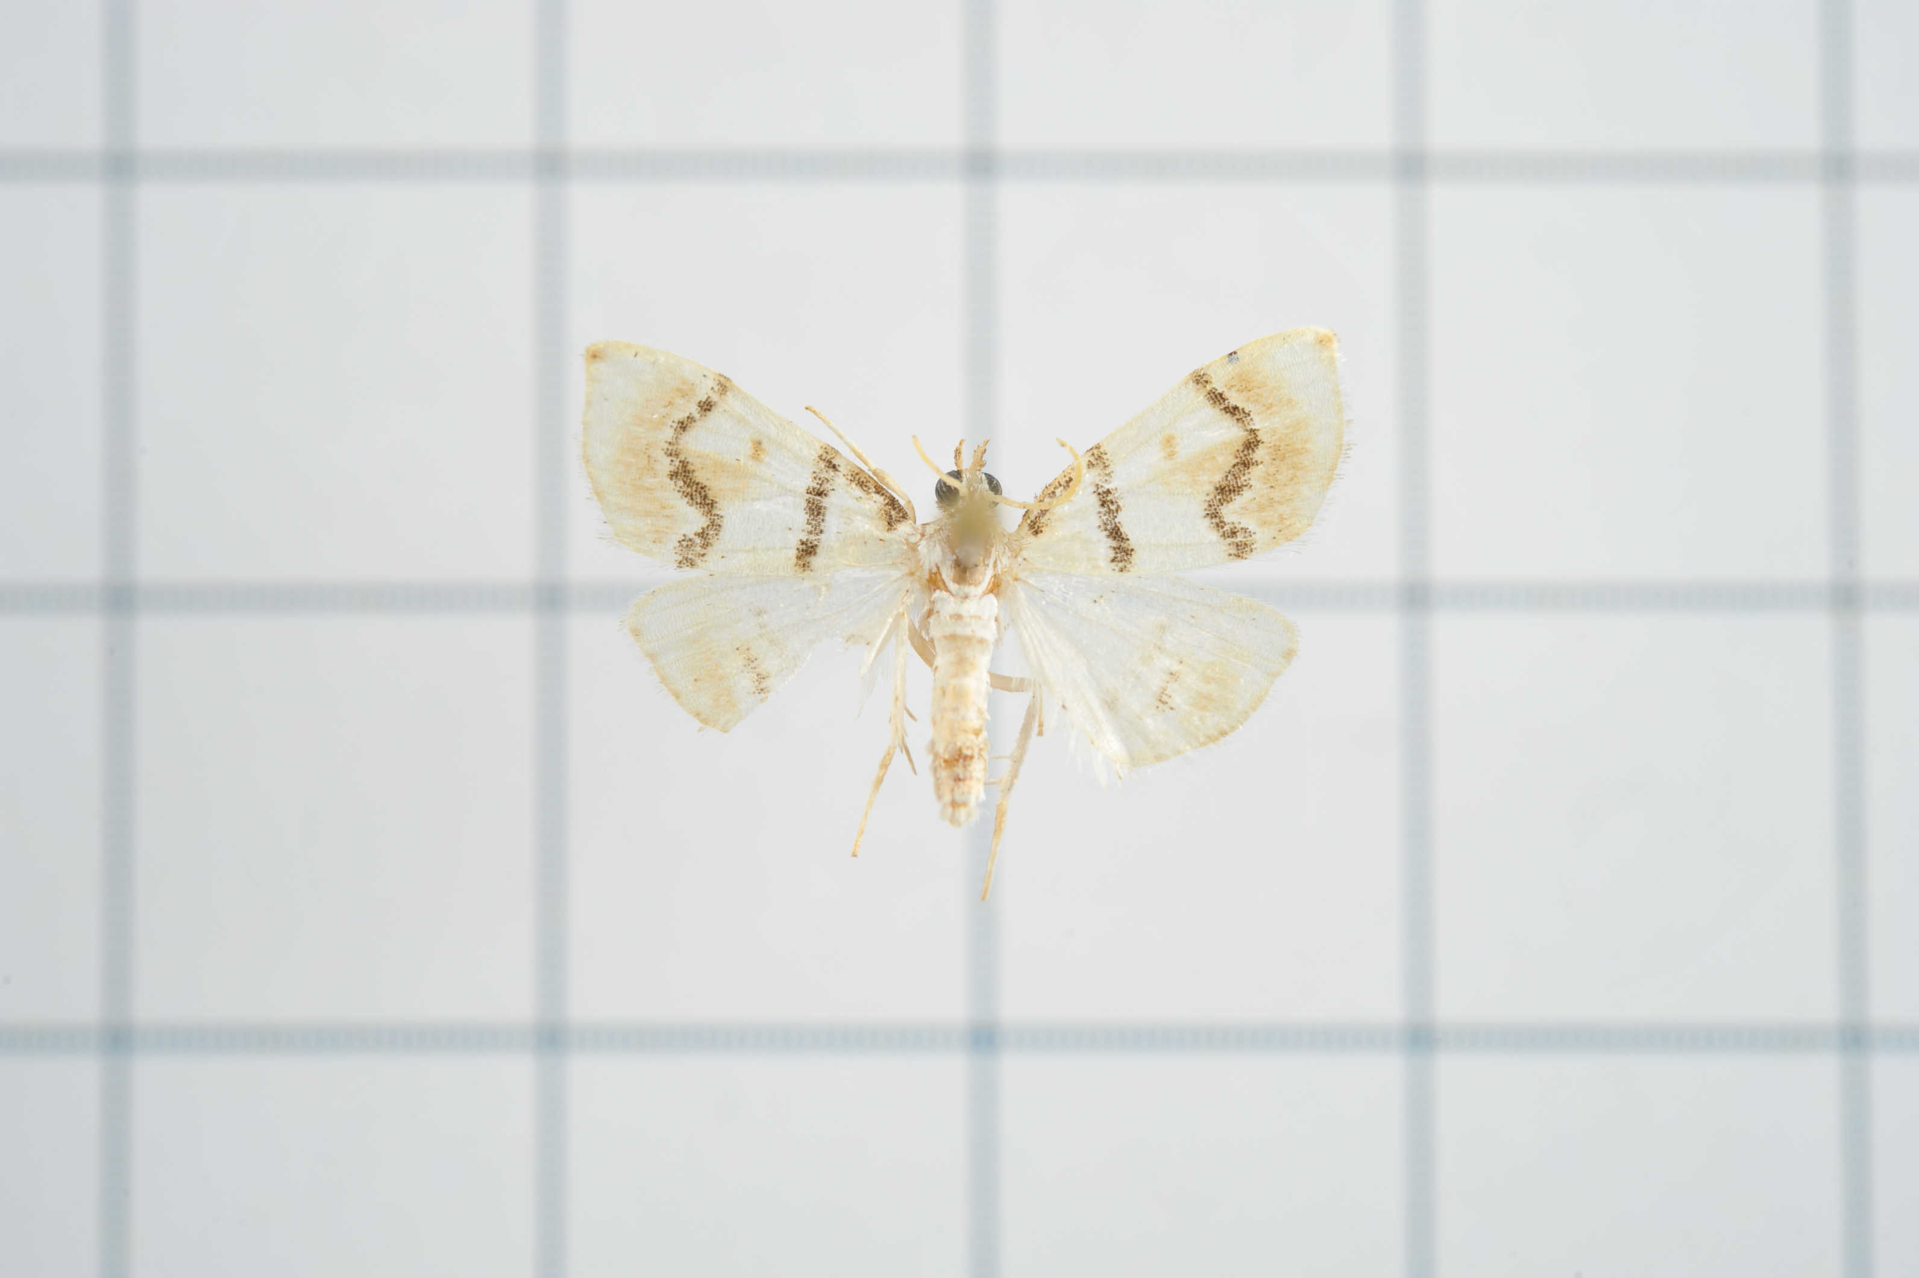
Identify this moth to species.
Leechia sinuosalis
